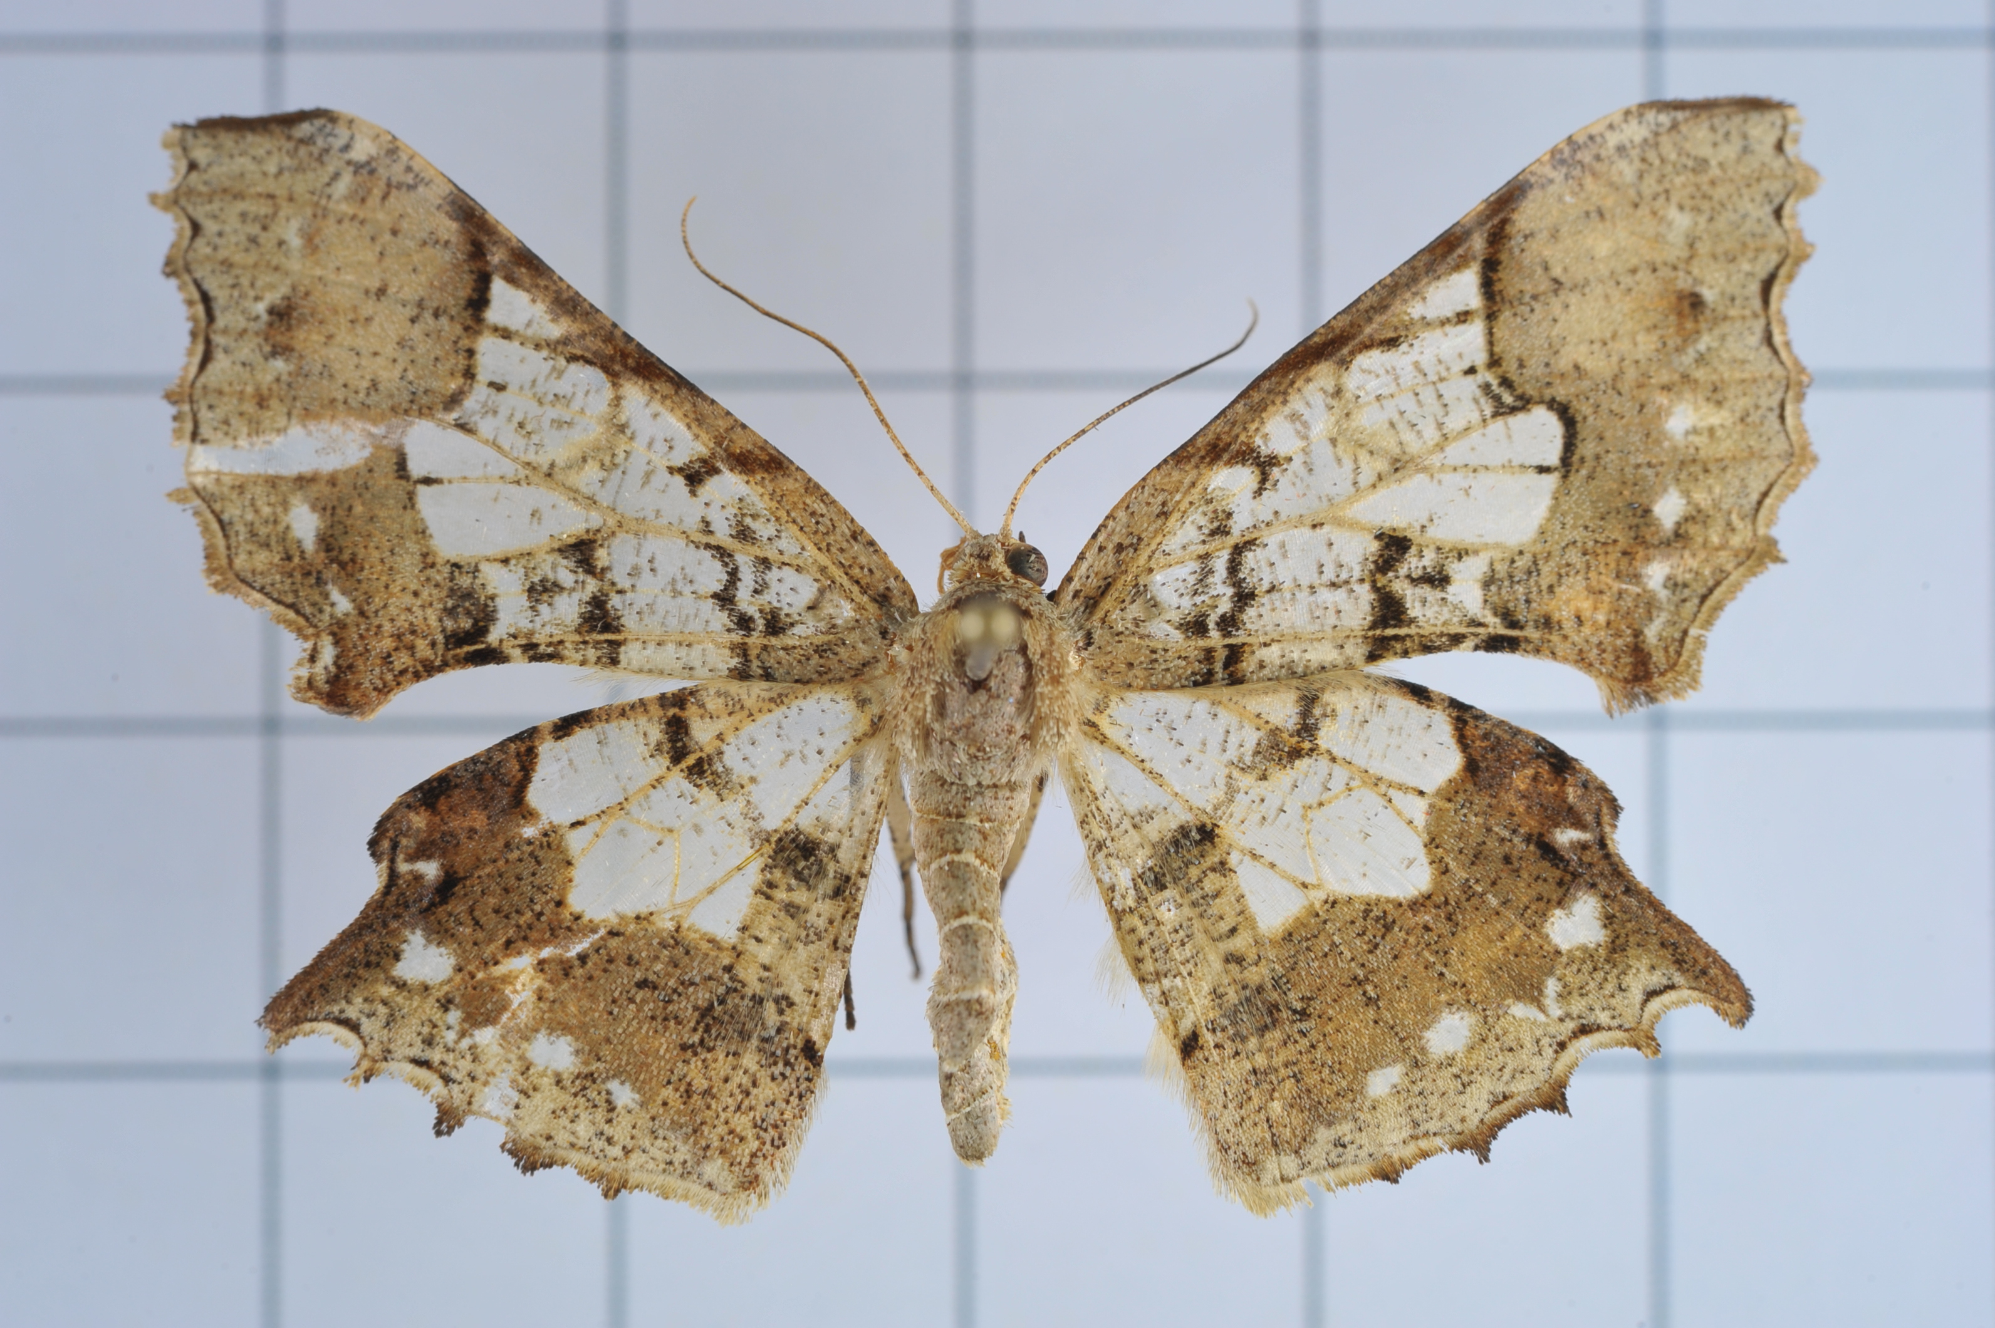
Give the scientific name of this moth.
Krananda semihyalina
